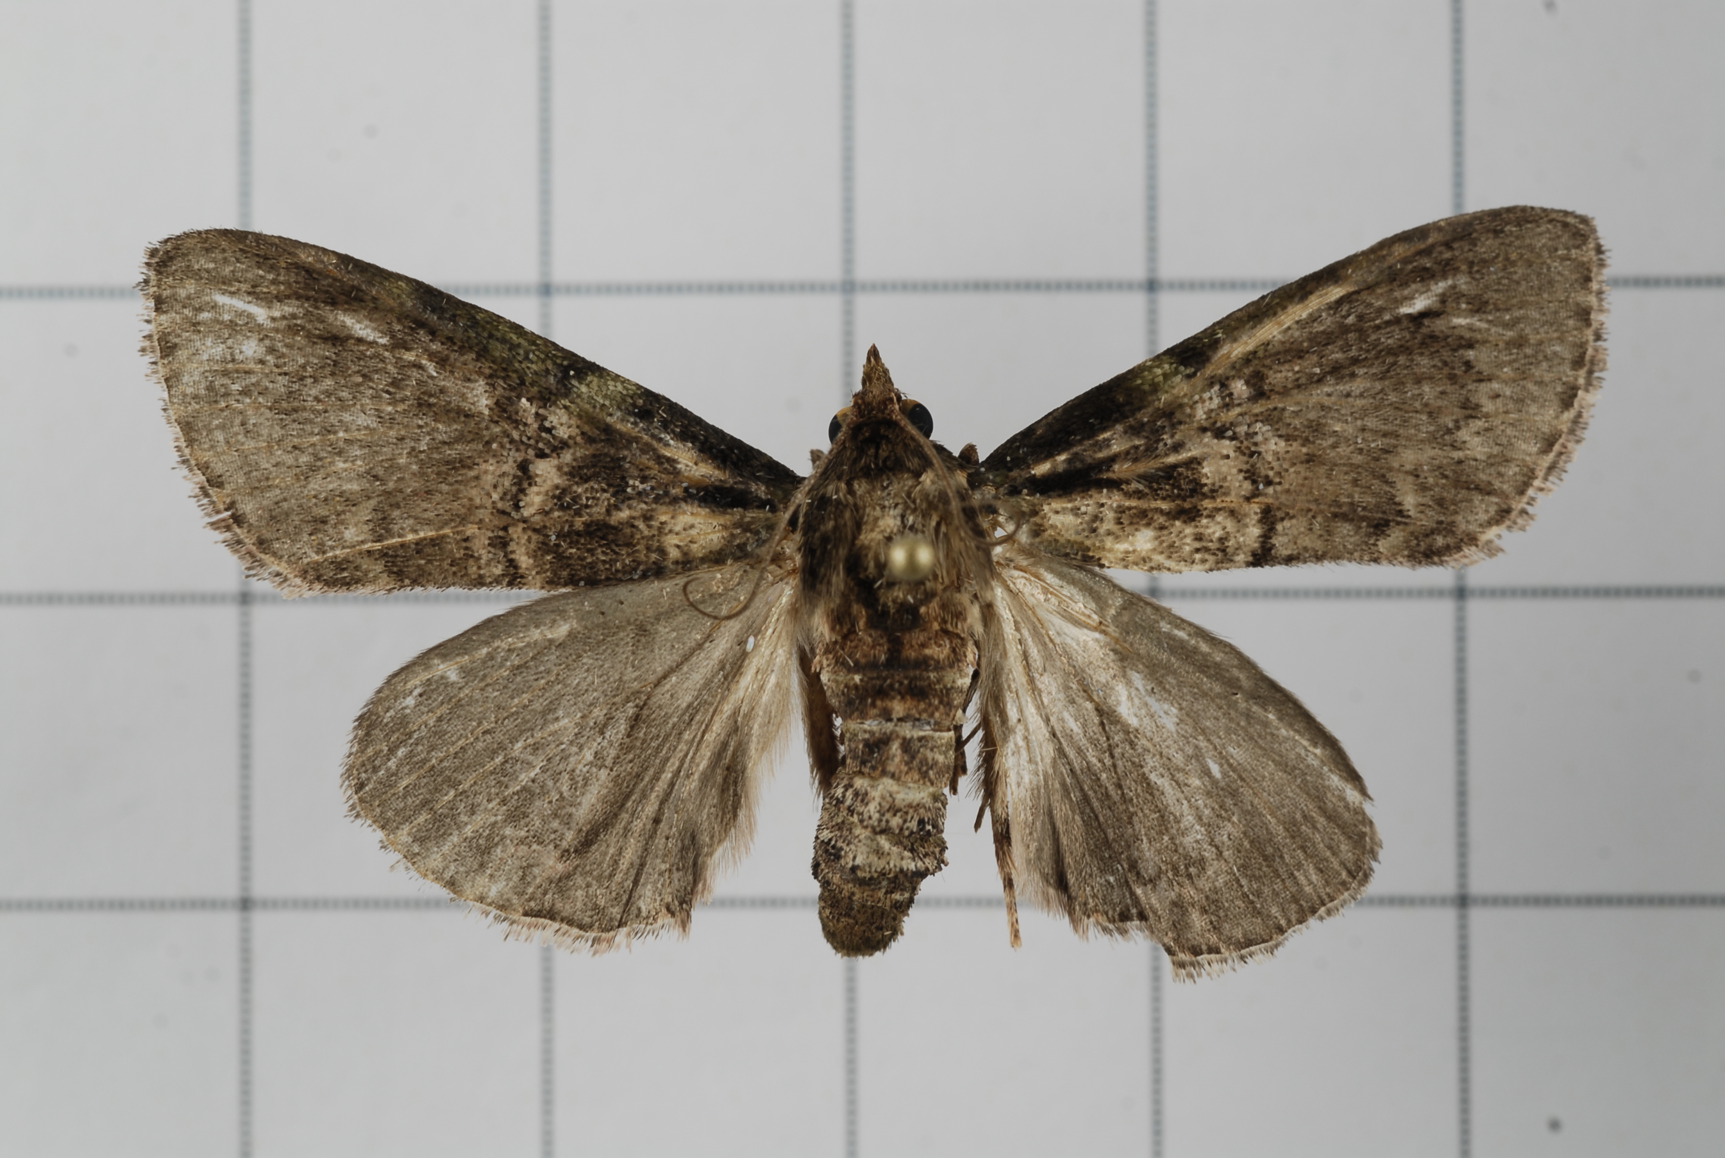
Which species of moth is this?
Locastra muscosalis
